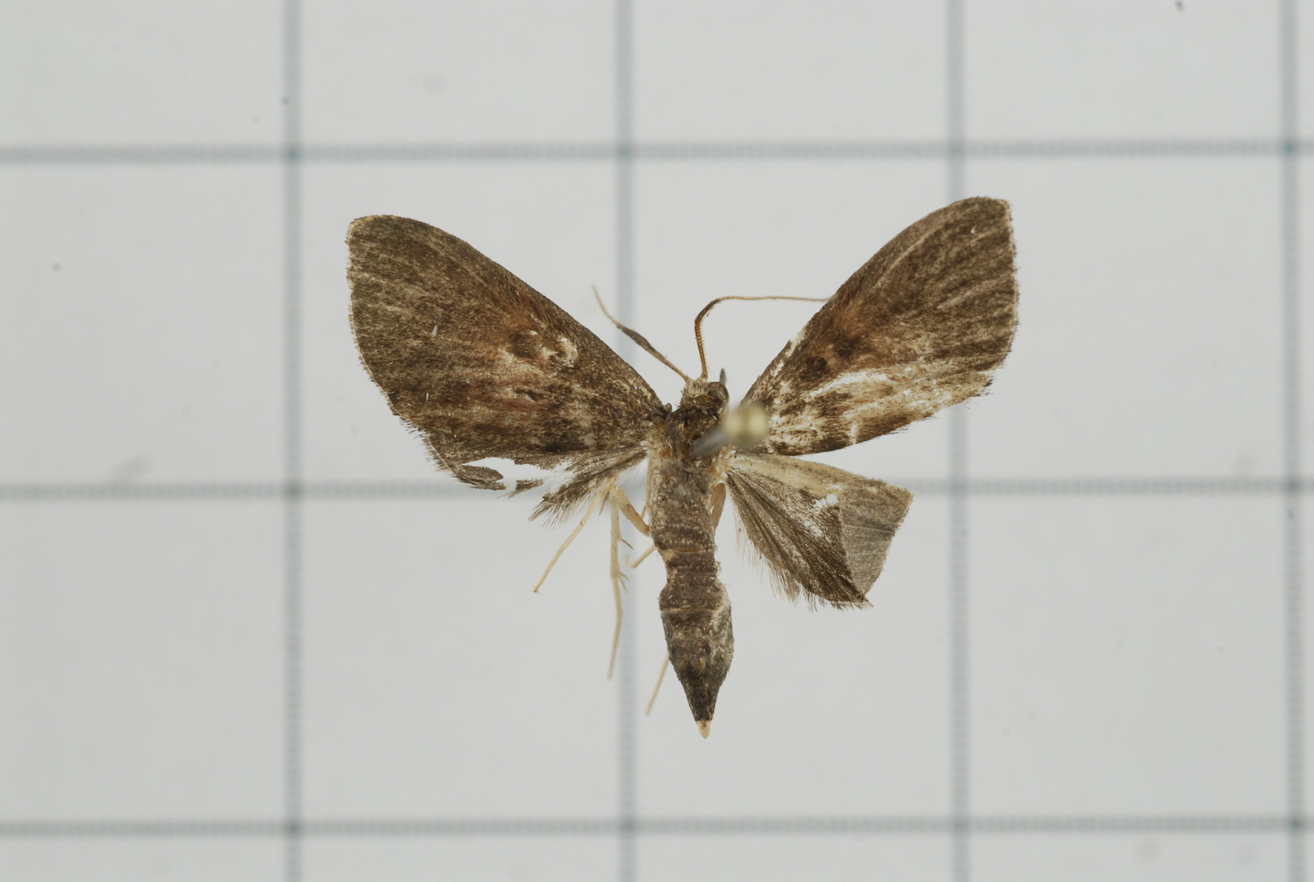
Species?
Camptomastix hisbonalis
